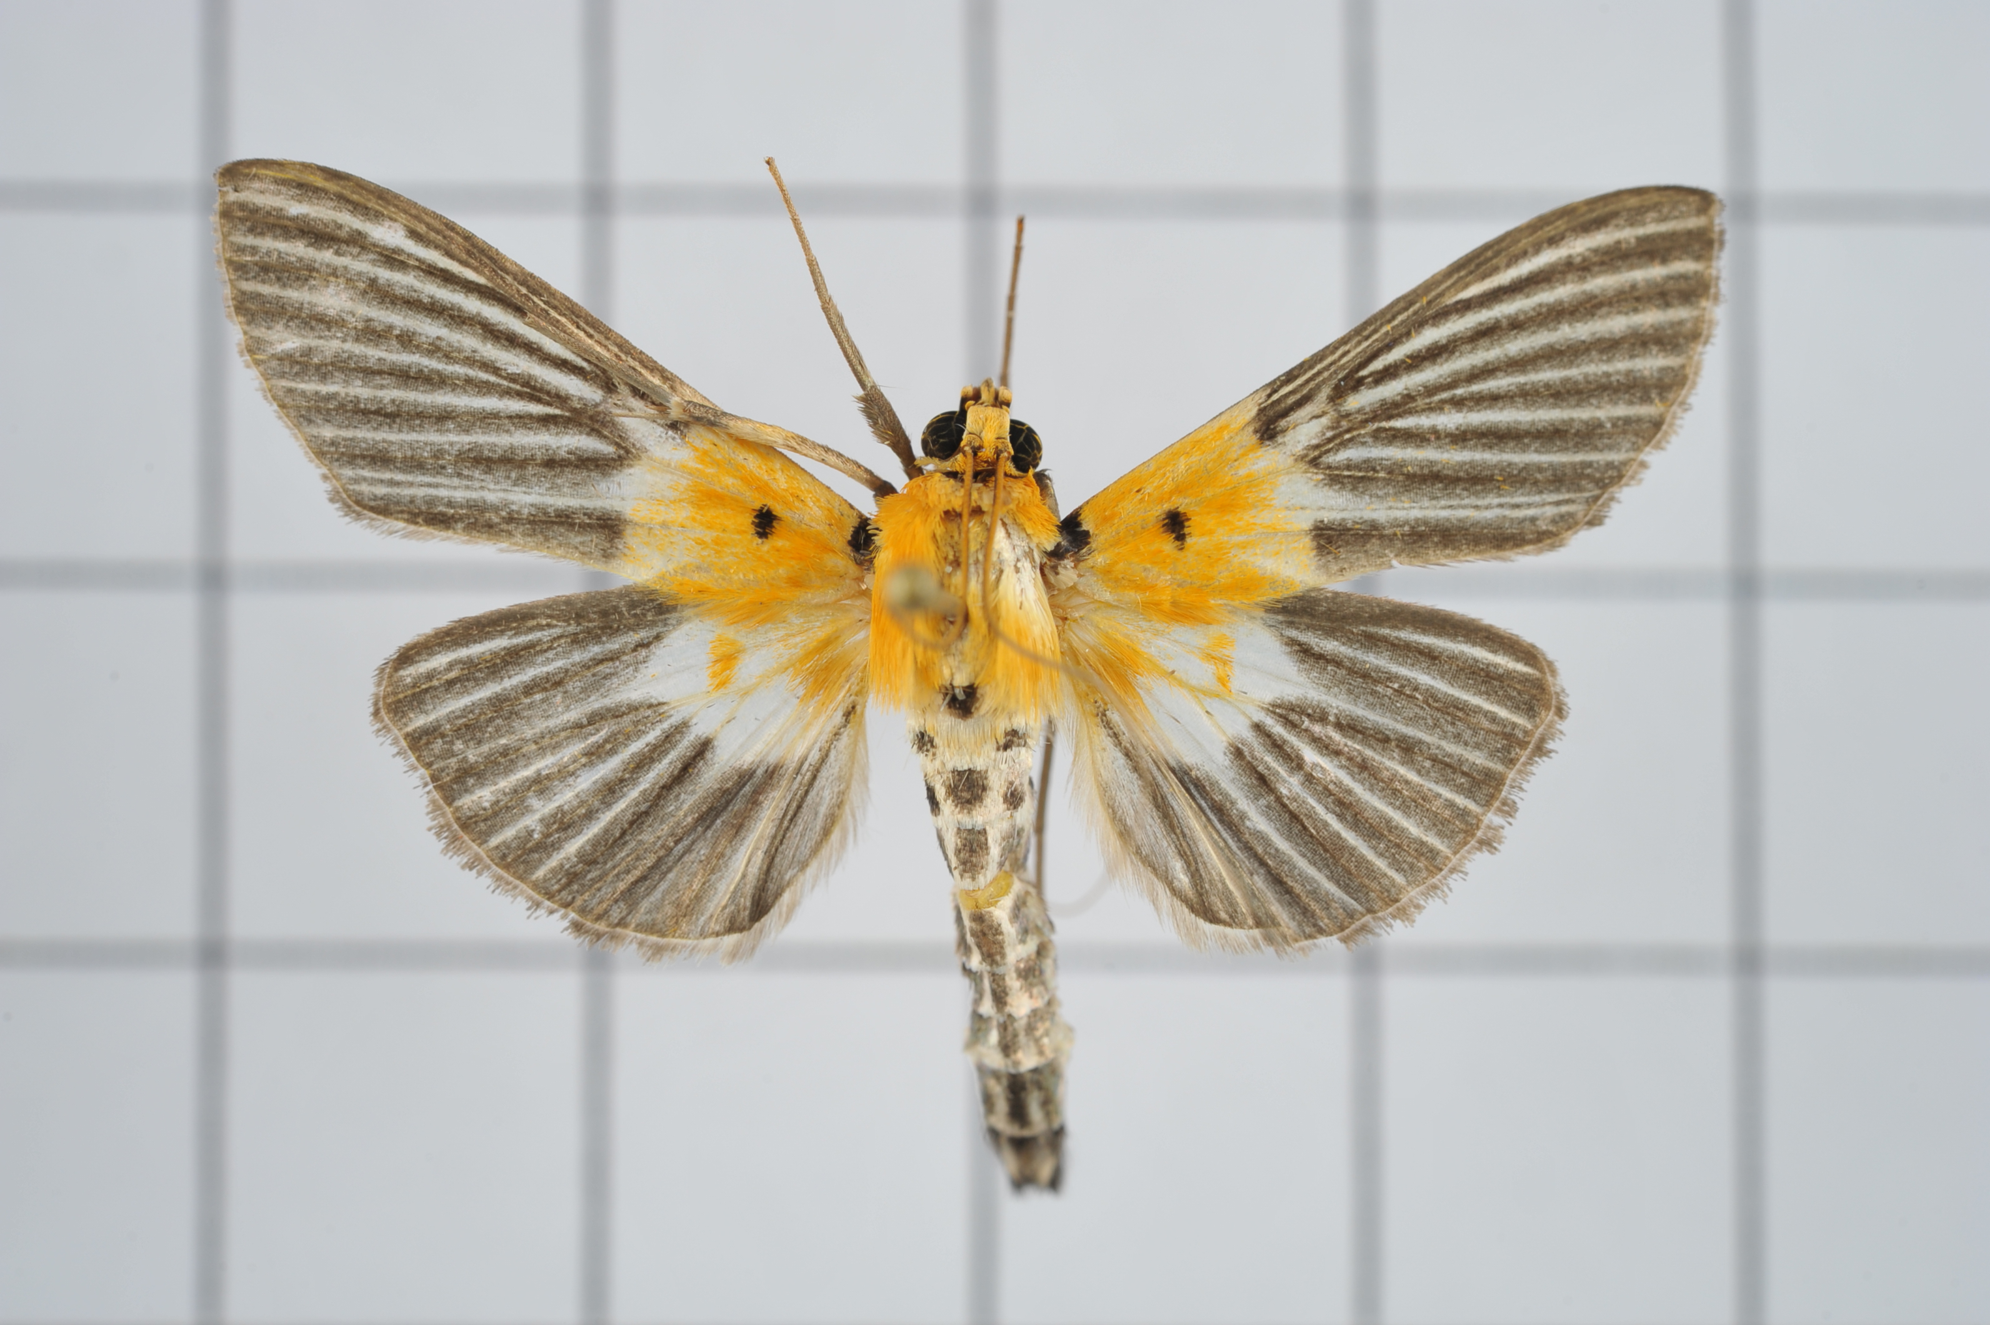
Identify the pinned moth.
Nevrina procopia
